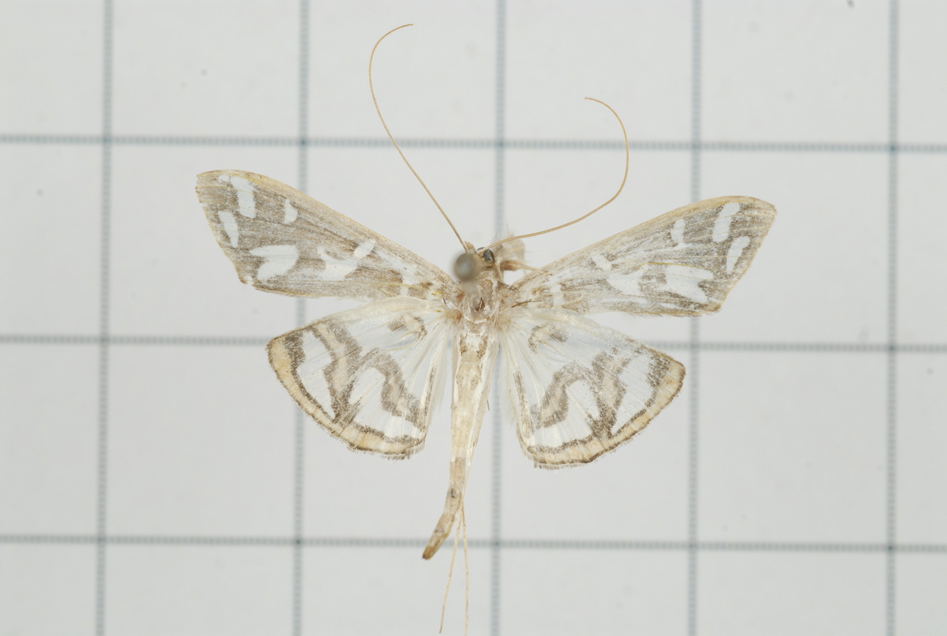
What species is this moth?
Nausinoe perspectata
